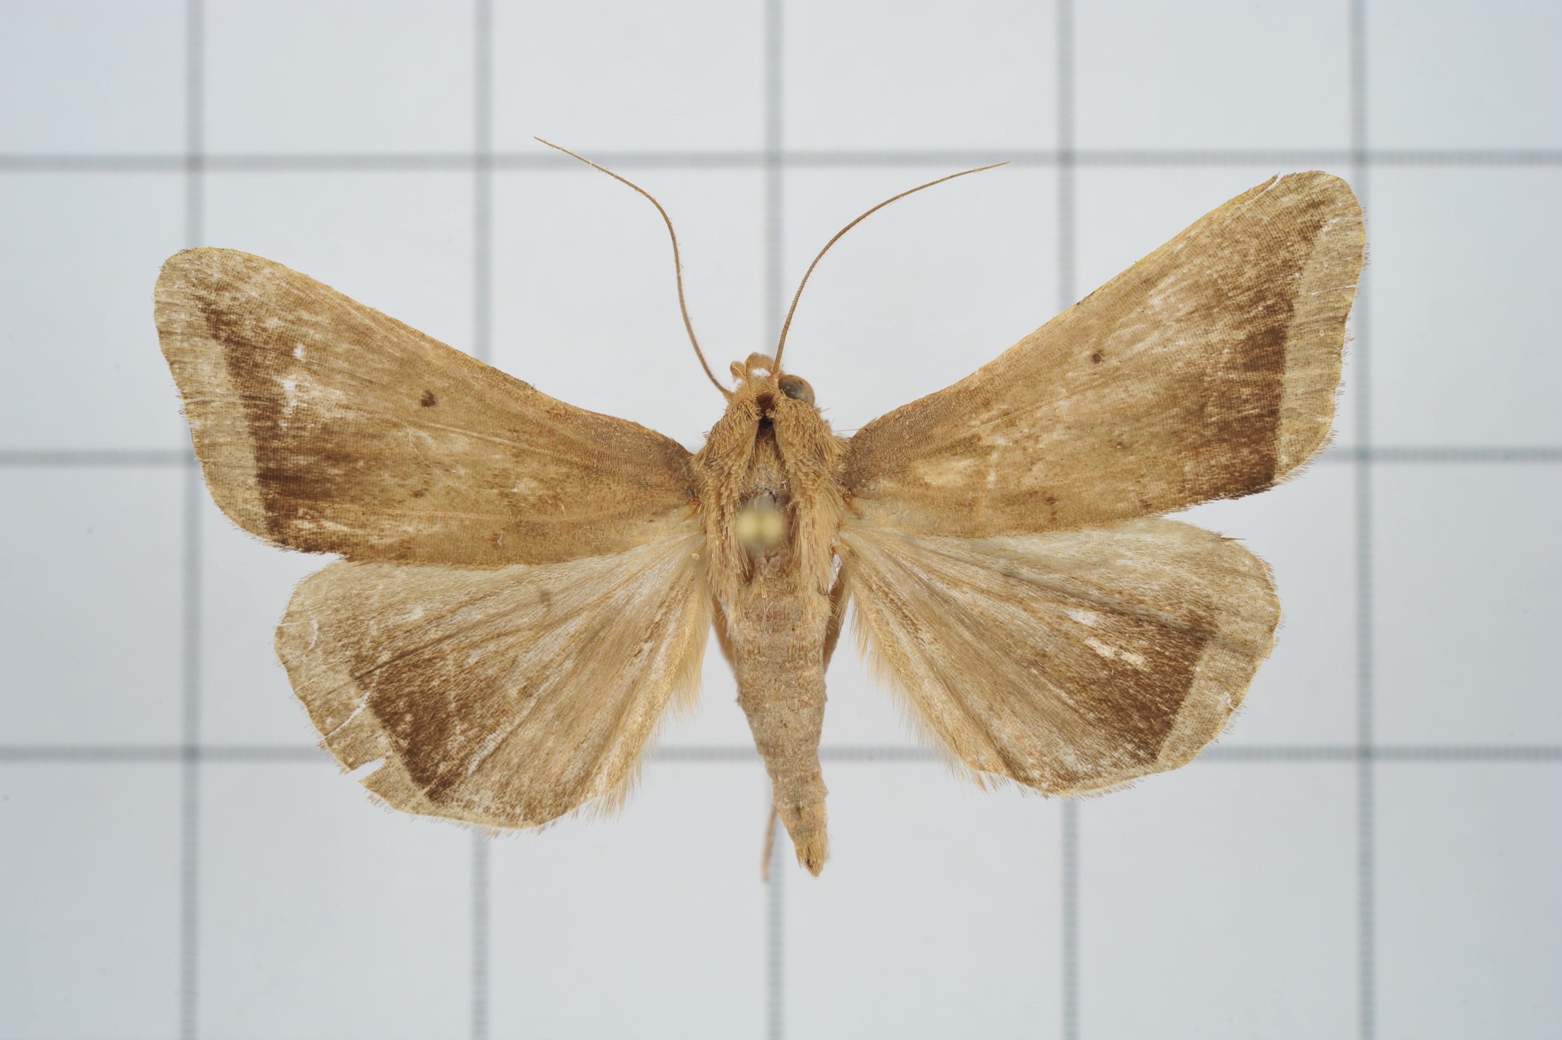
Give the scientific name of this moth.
Simplicia bimarginata
